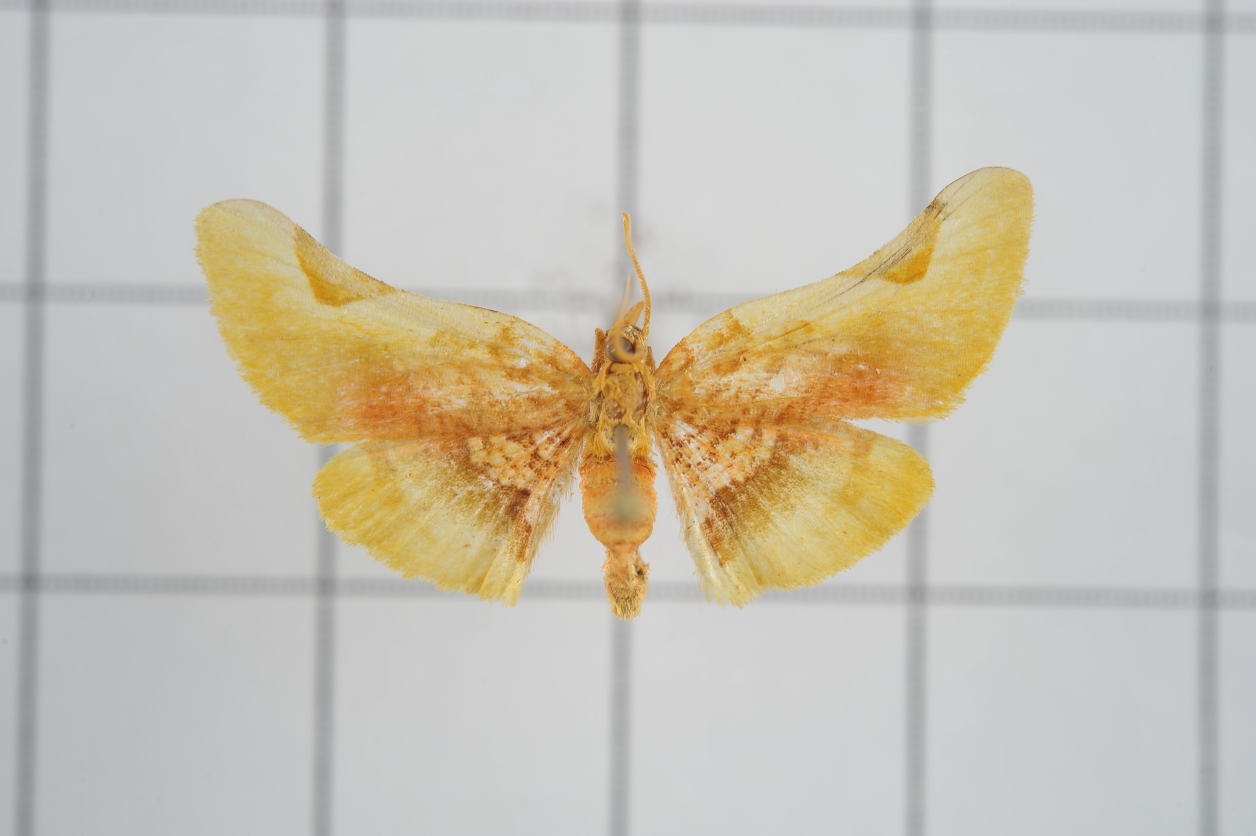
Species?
Pyrinioides sinuosus
